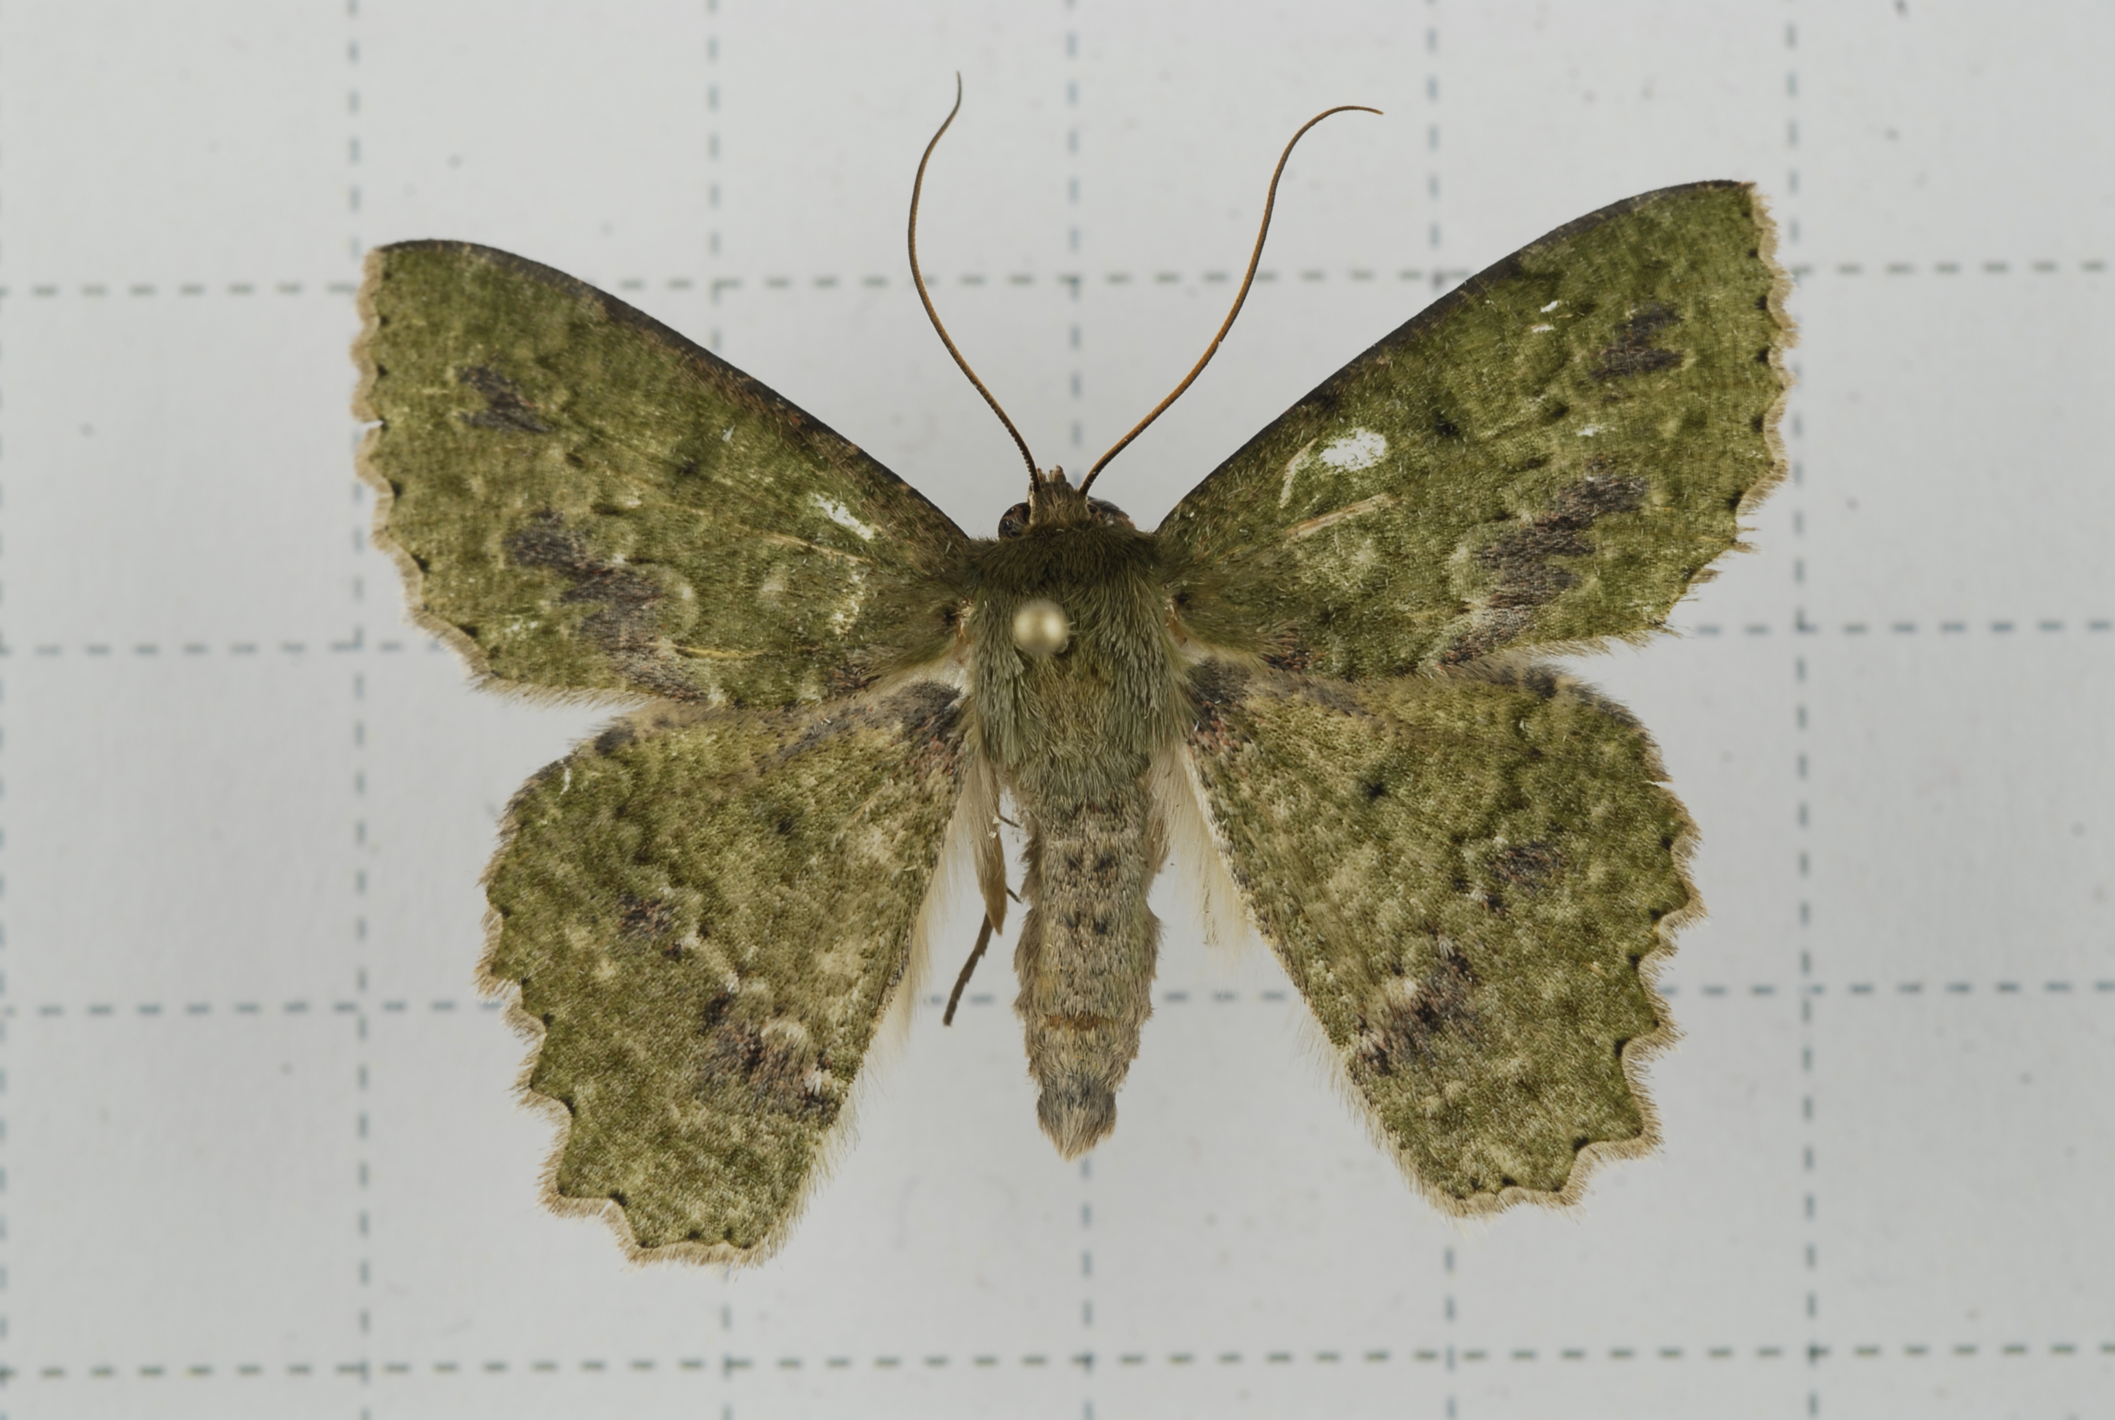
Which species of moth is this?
Herochroma baibarana
